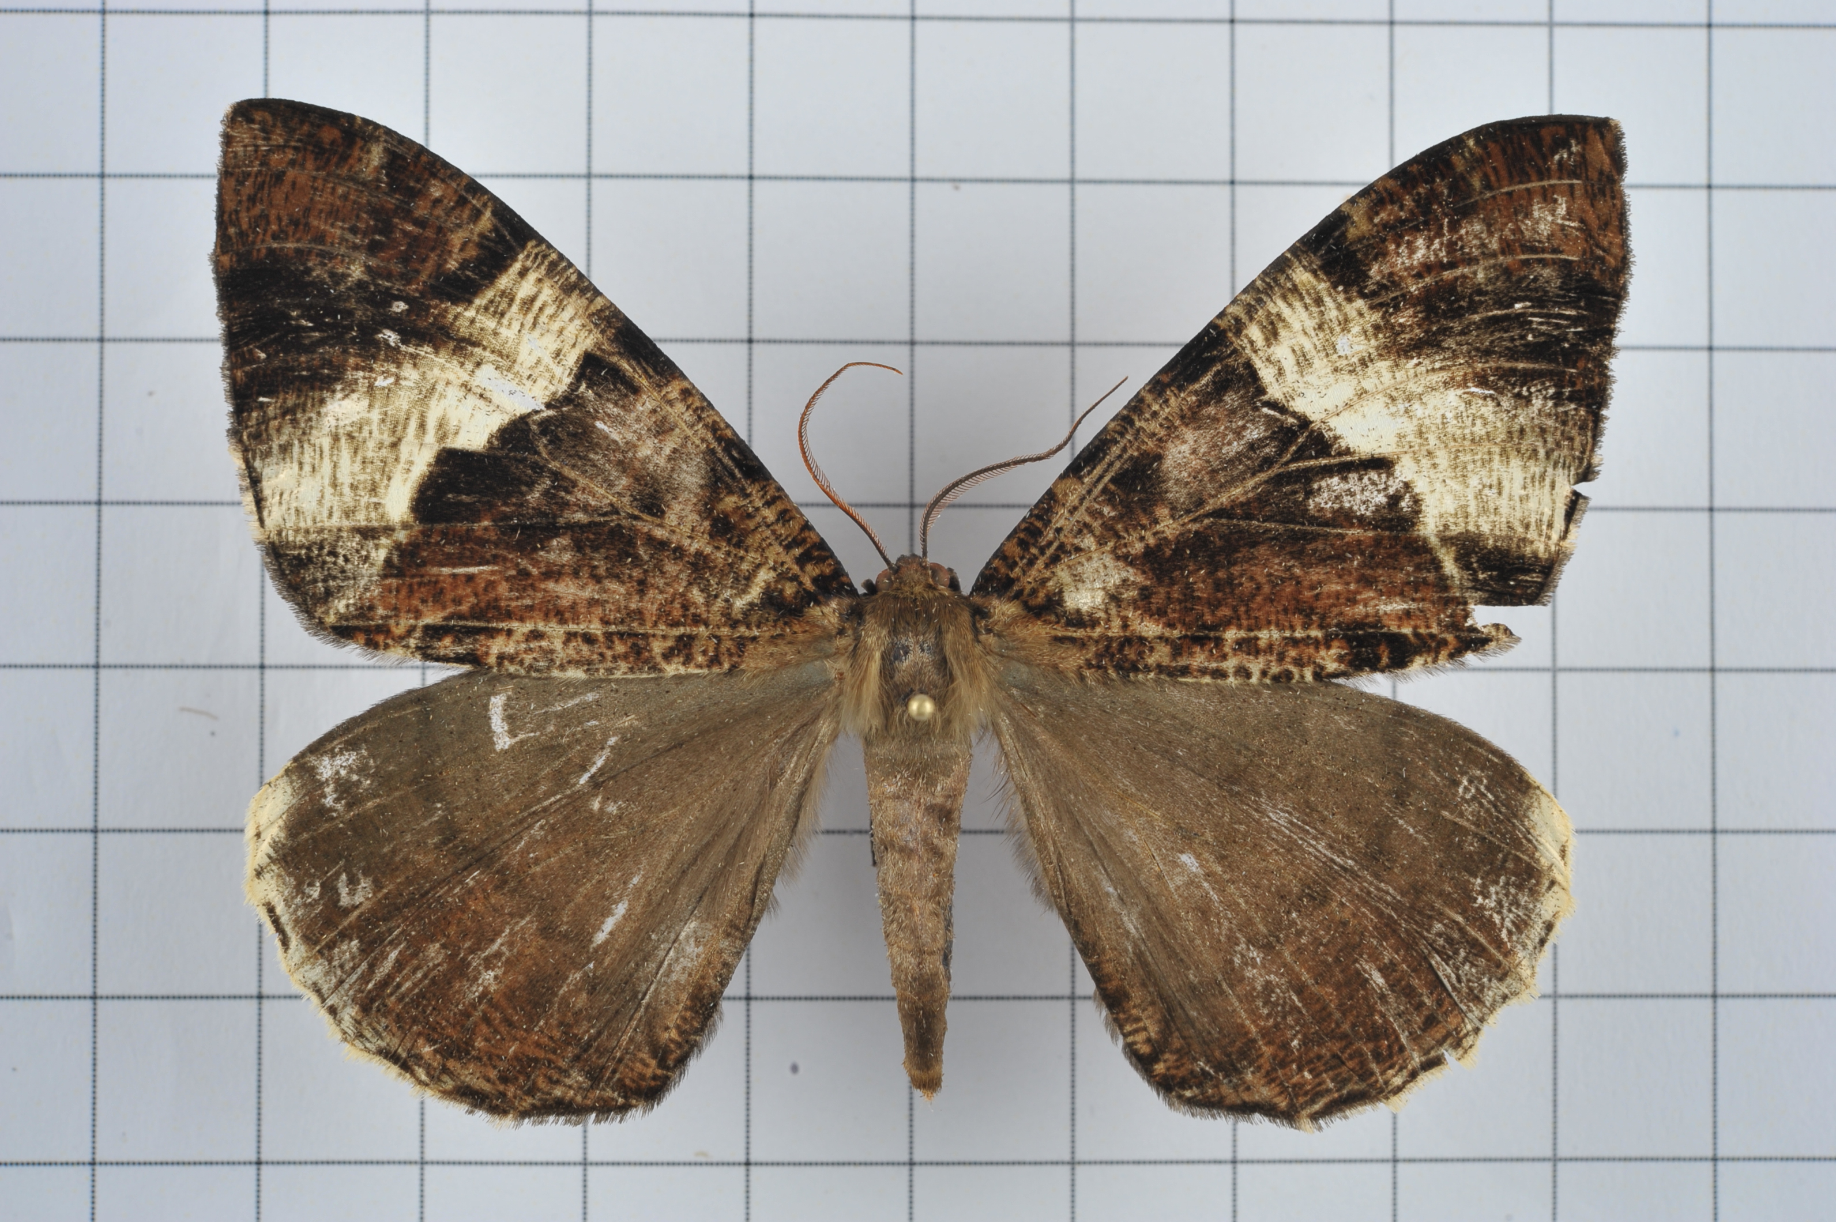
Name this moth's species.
Xandrames dholaria
